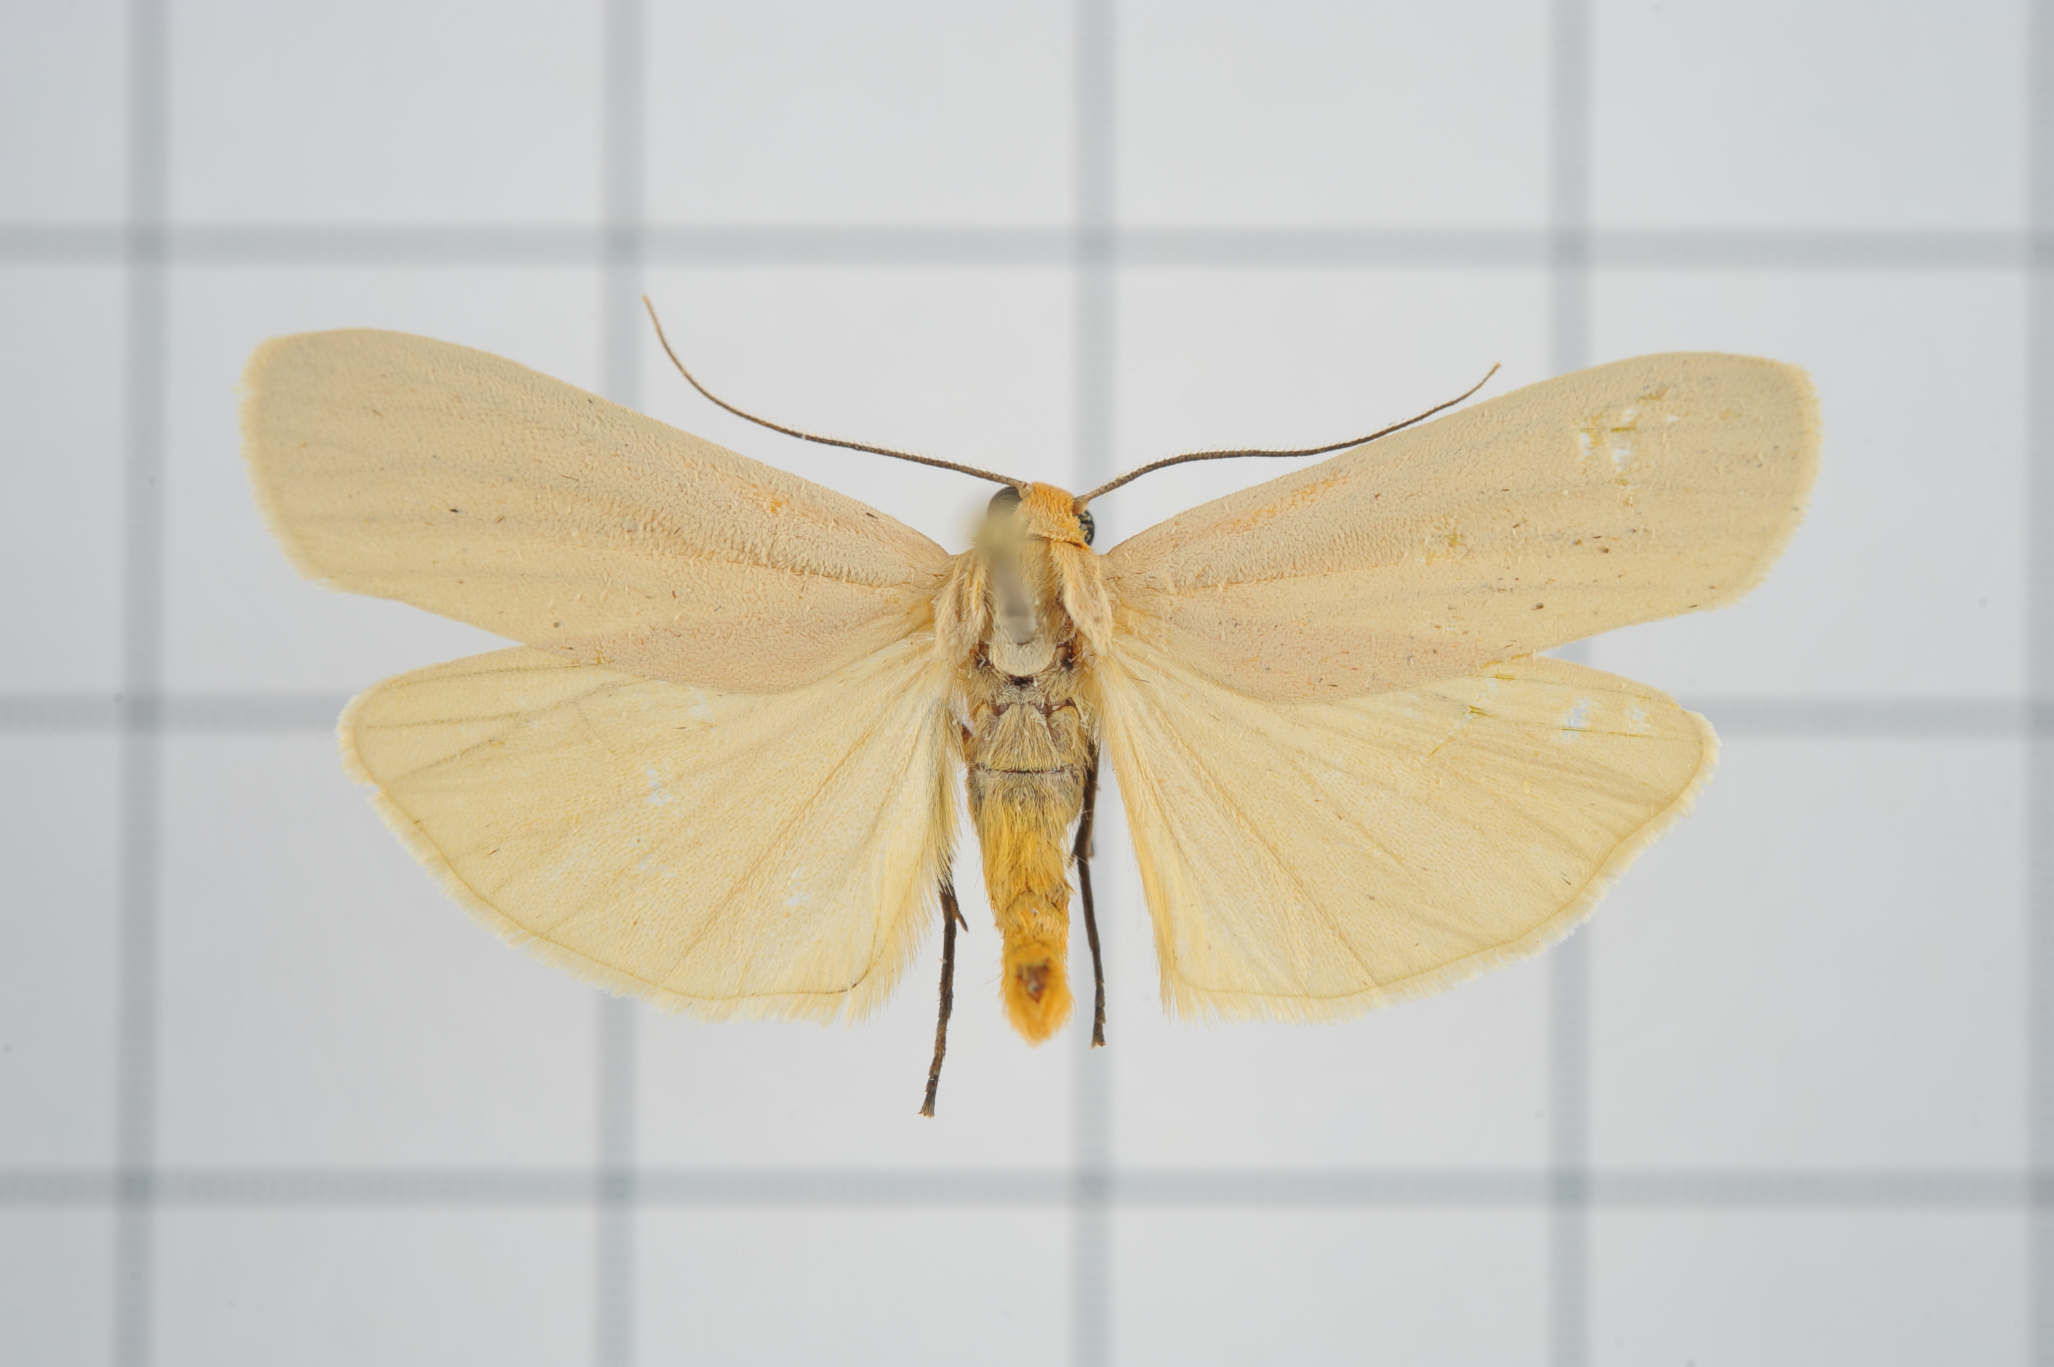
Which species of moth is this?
Eilema ranrunensis
